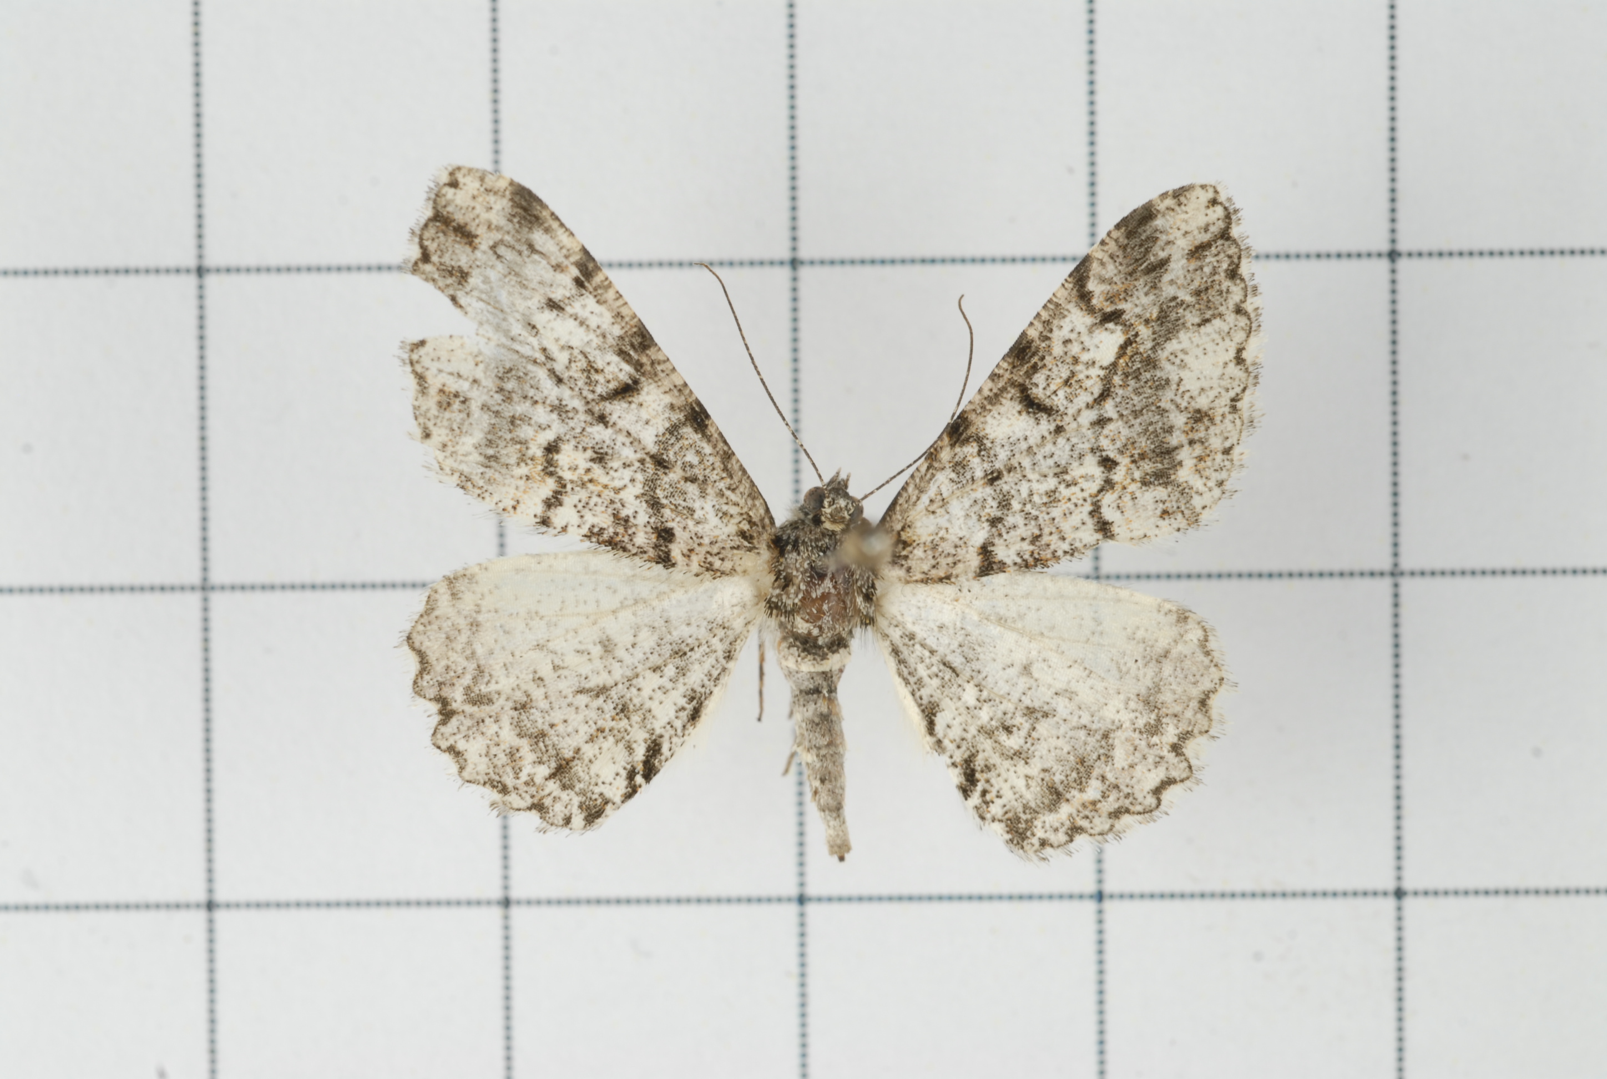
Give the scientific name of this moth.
Alcis taiwanovariegata
